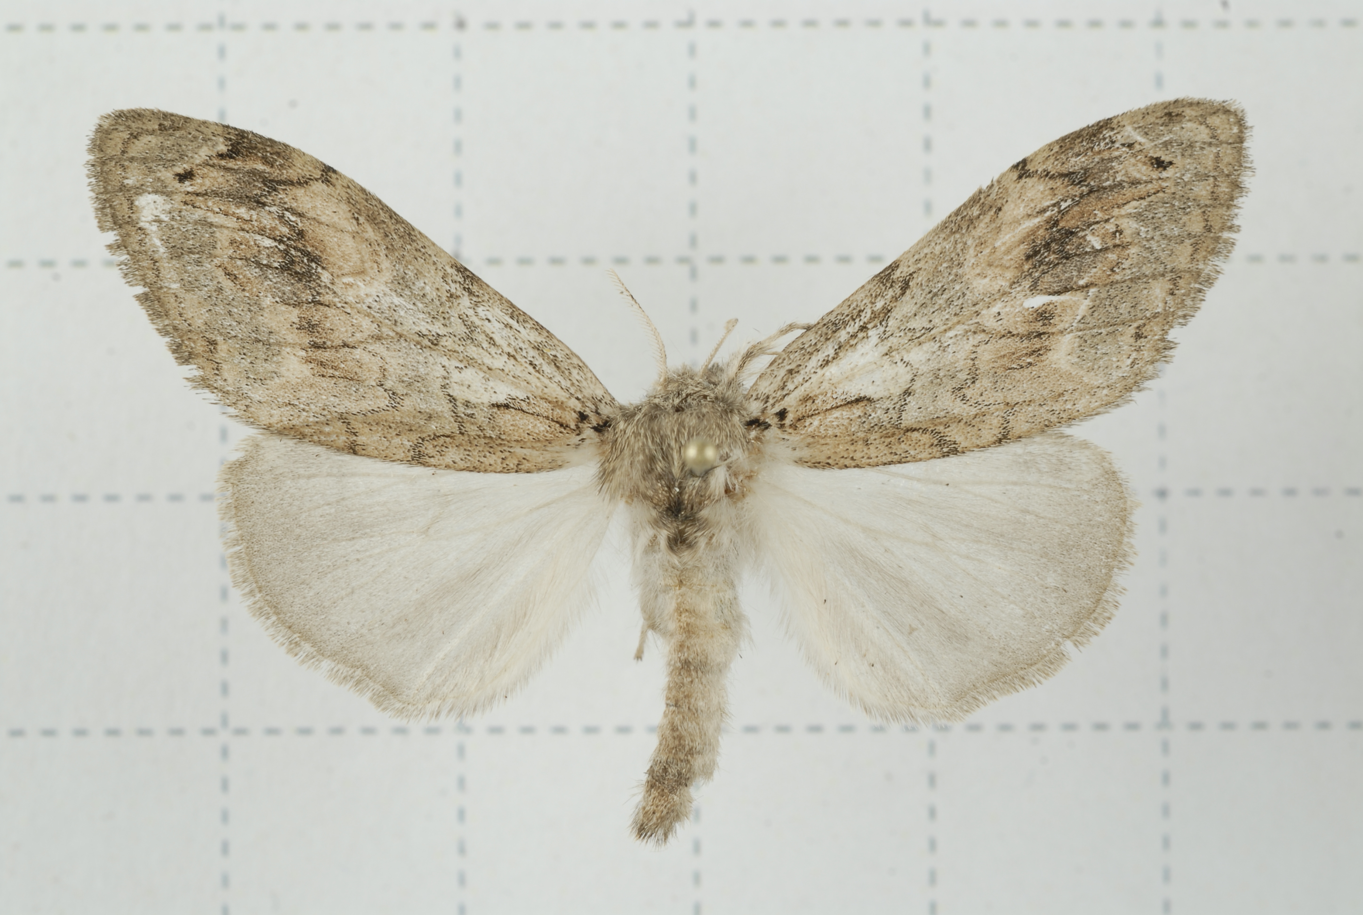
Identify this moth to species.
Olene suisharyonis
